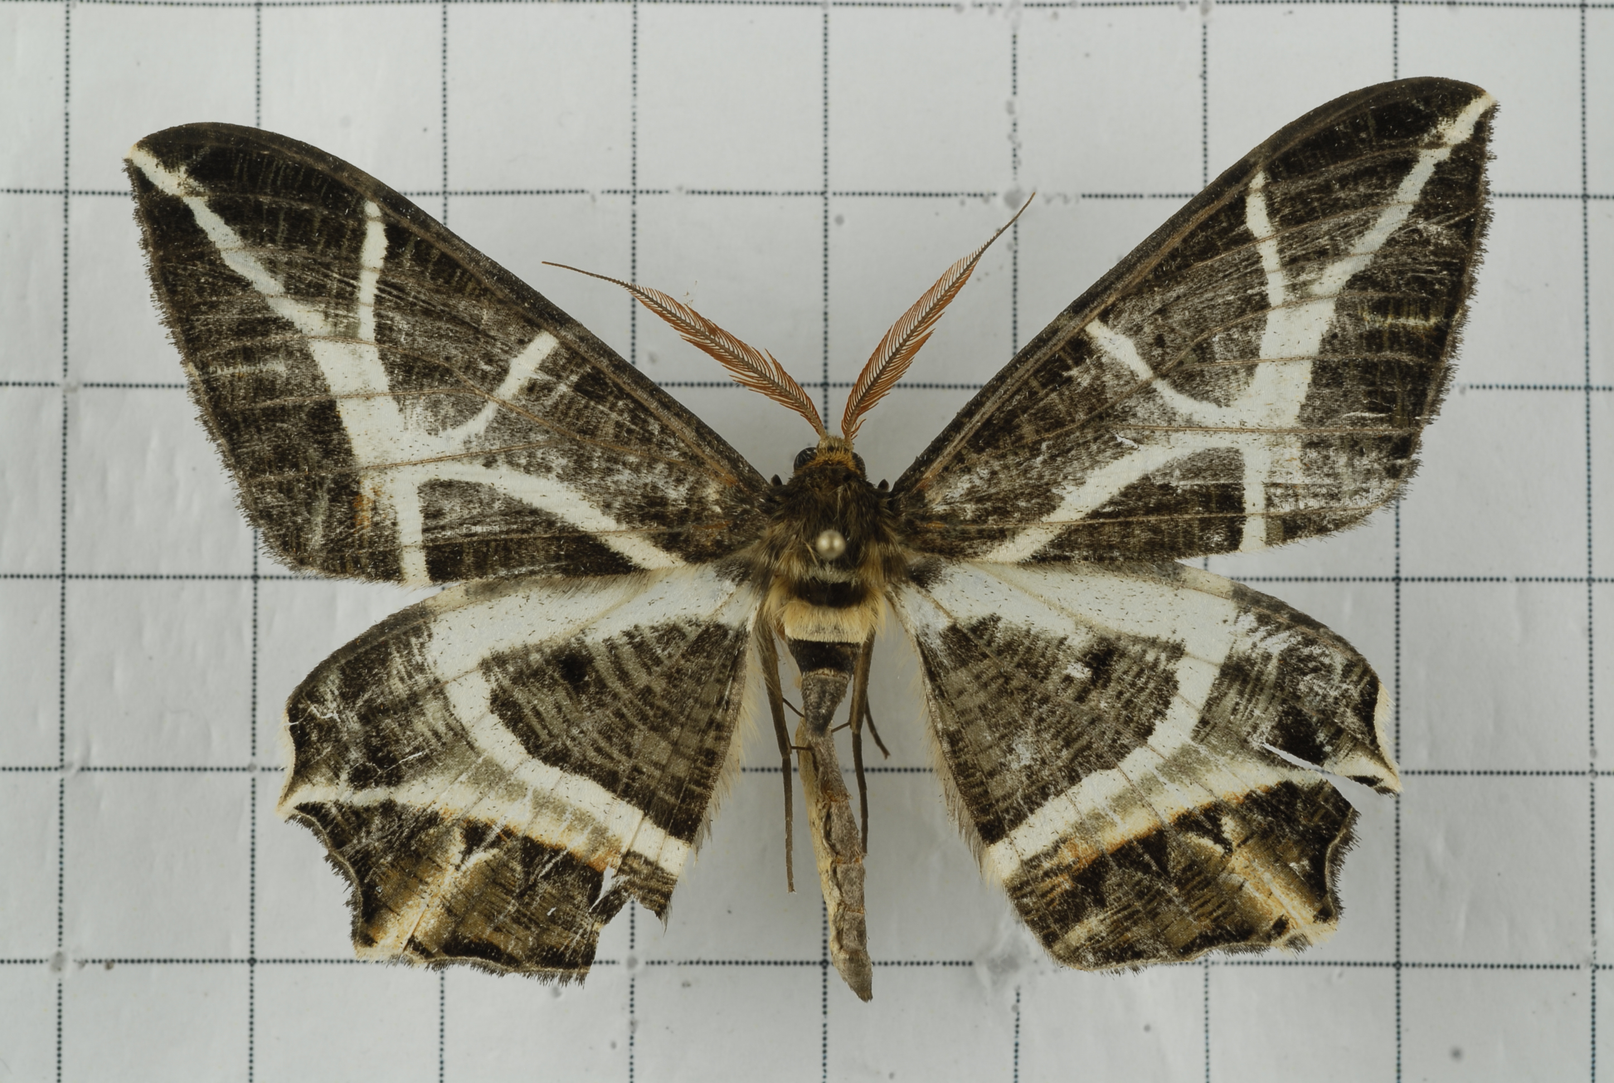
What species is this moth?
Mesastrape fulguraria fulguraria
